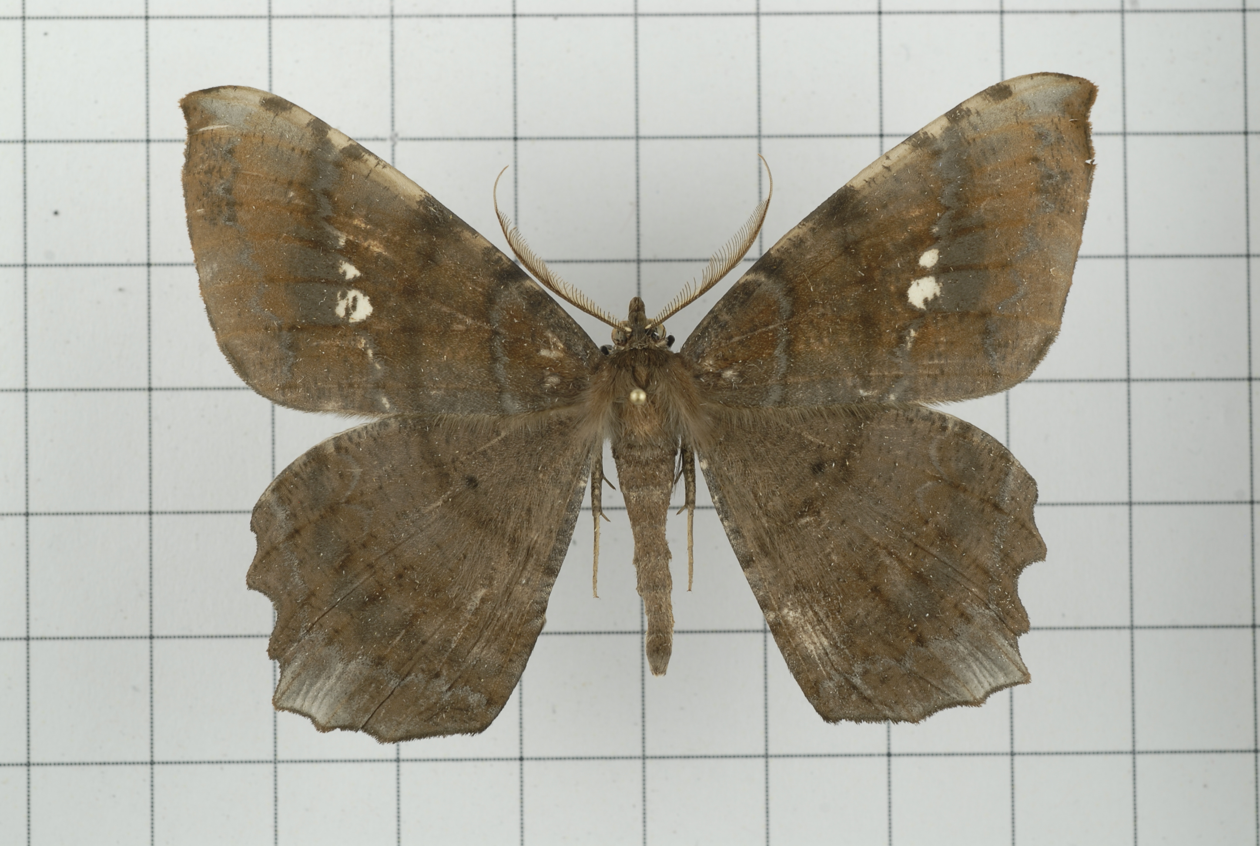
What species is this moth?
Amblychia angeronaria
